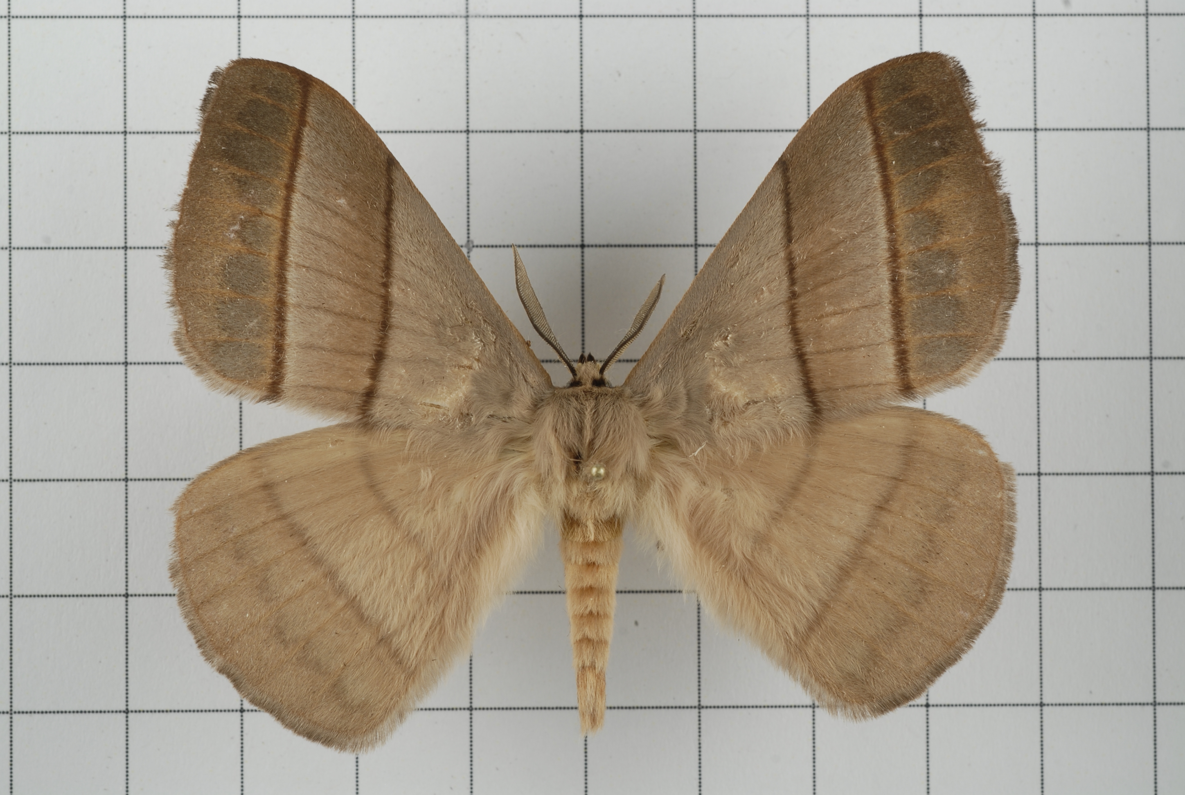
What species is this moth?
Palirisa cervina formosana
